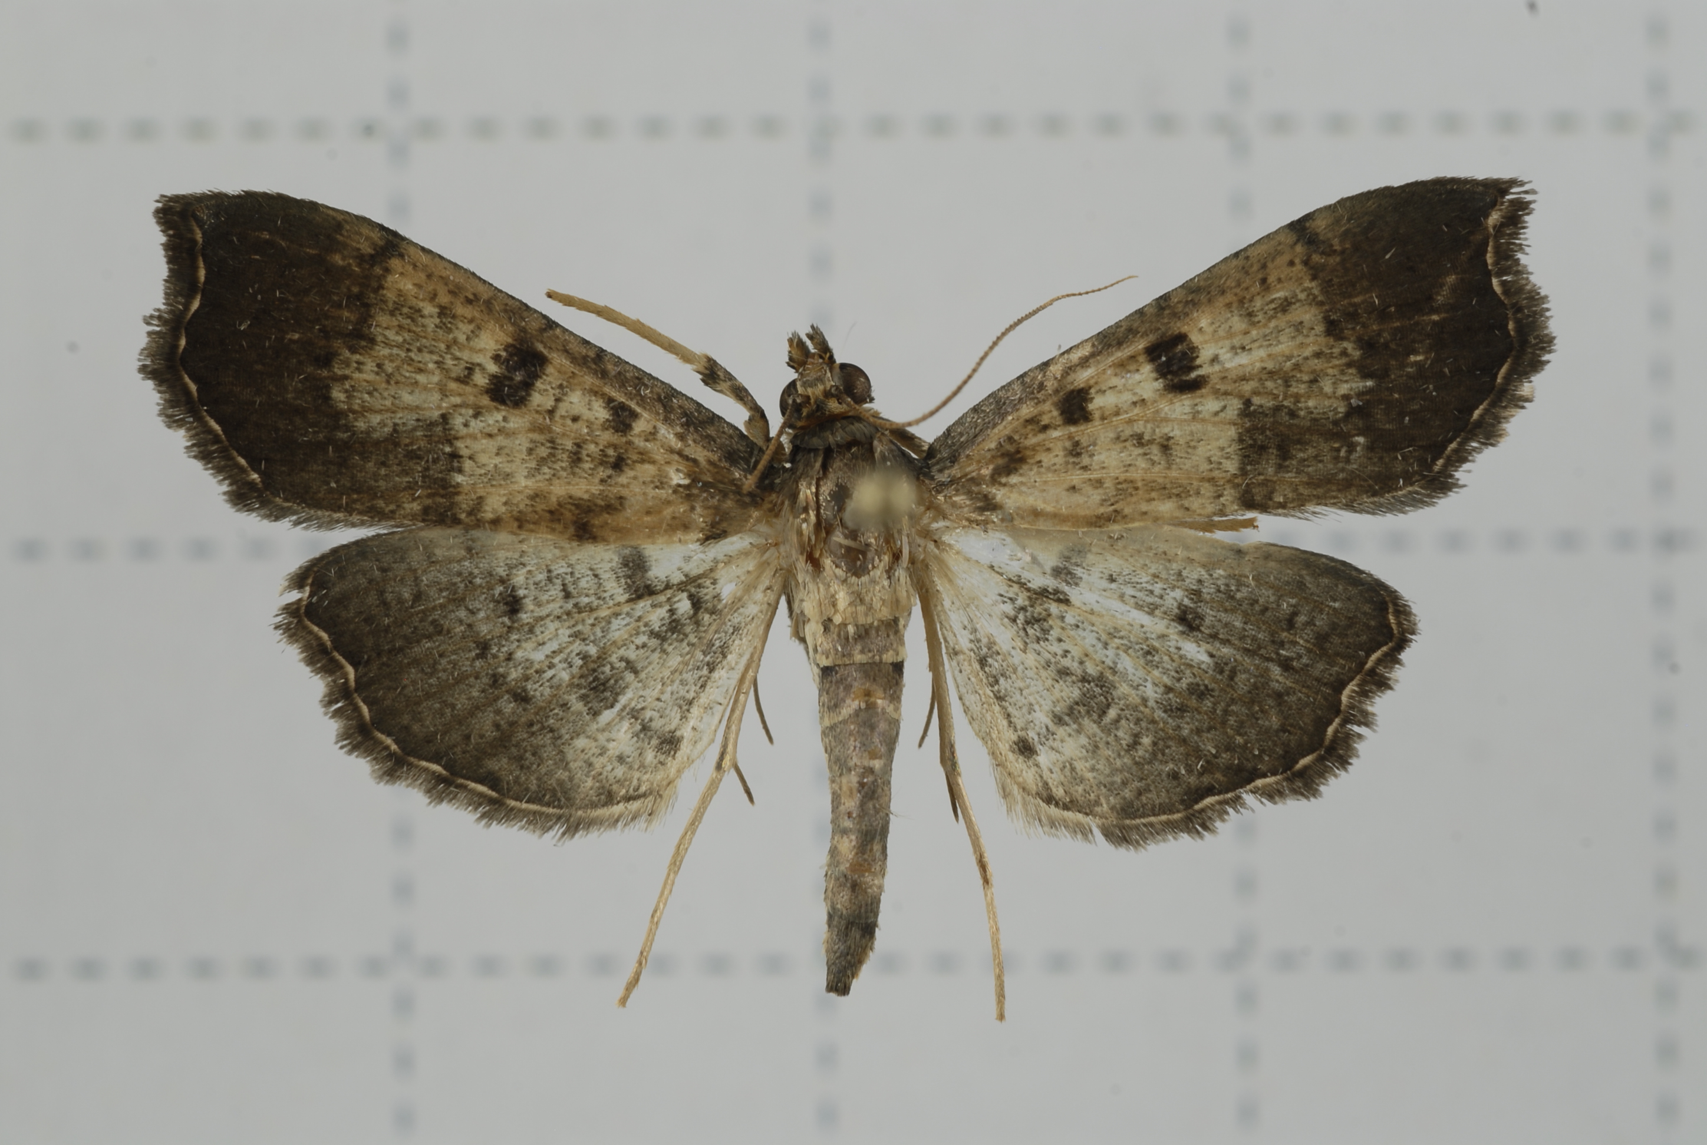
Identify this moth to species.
Ceratarcha umbrosa
